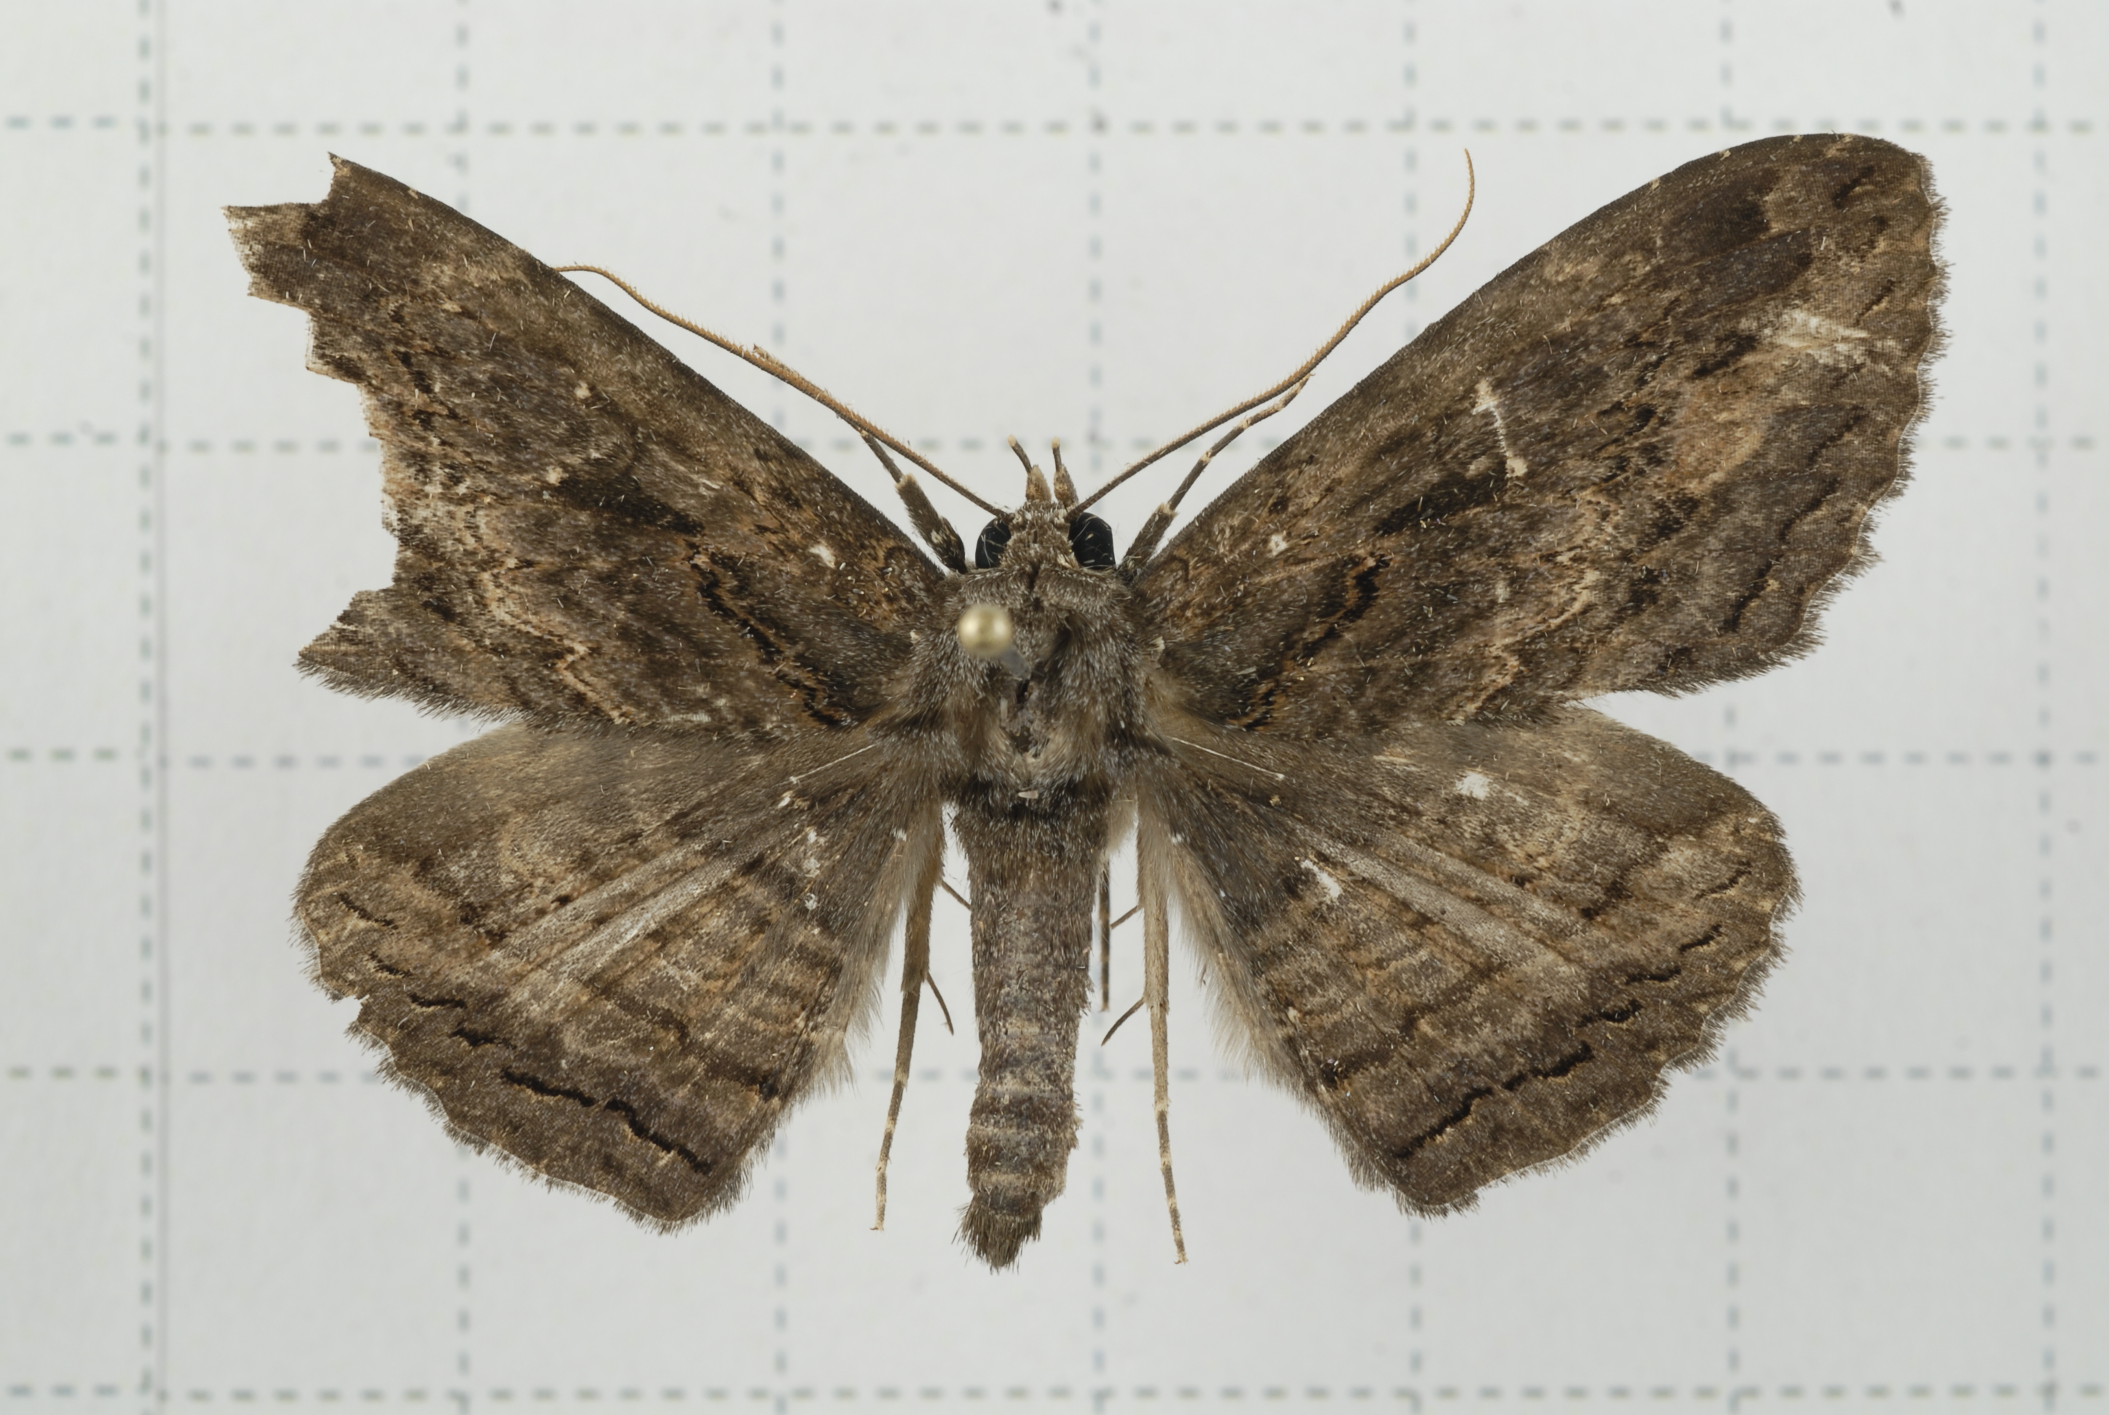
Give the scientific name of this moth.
Anisoneura salebrosa
